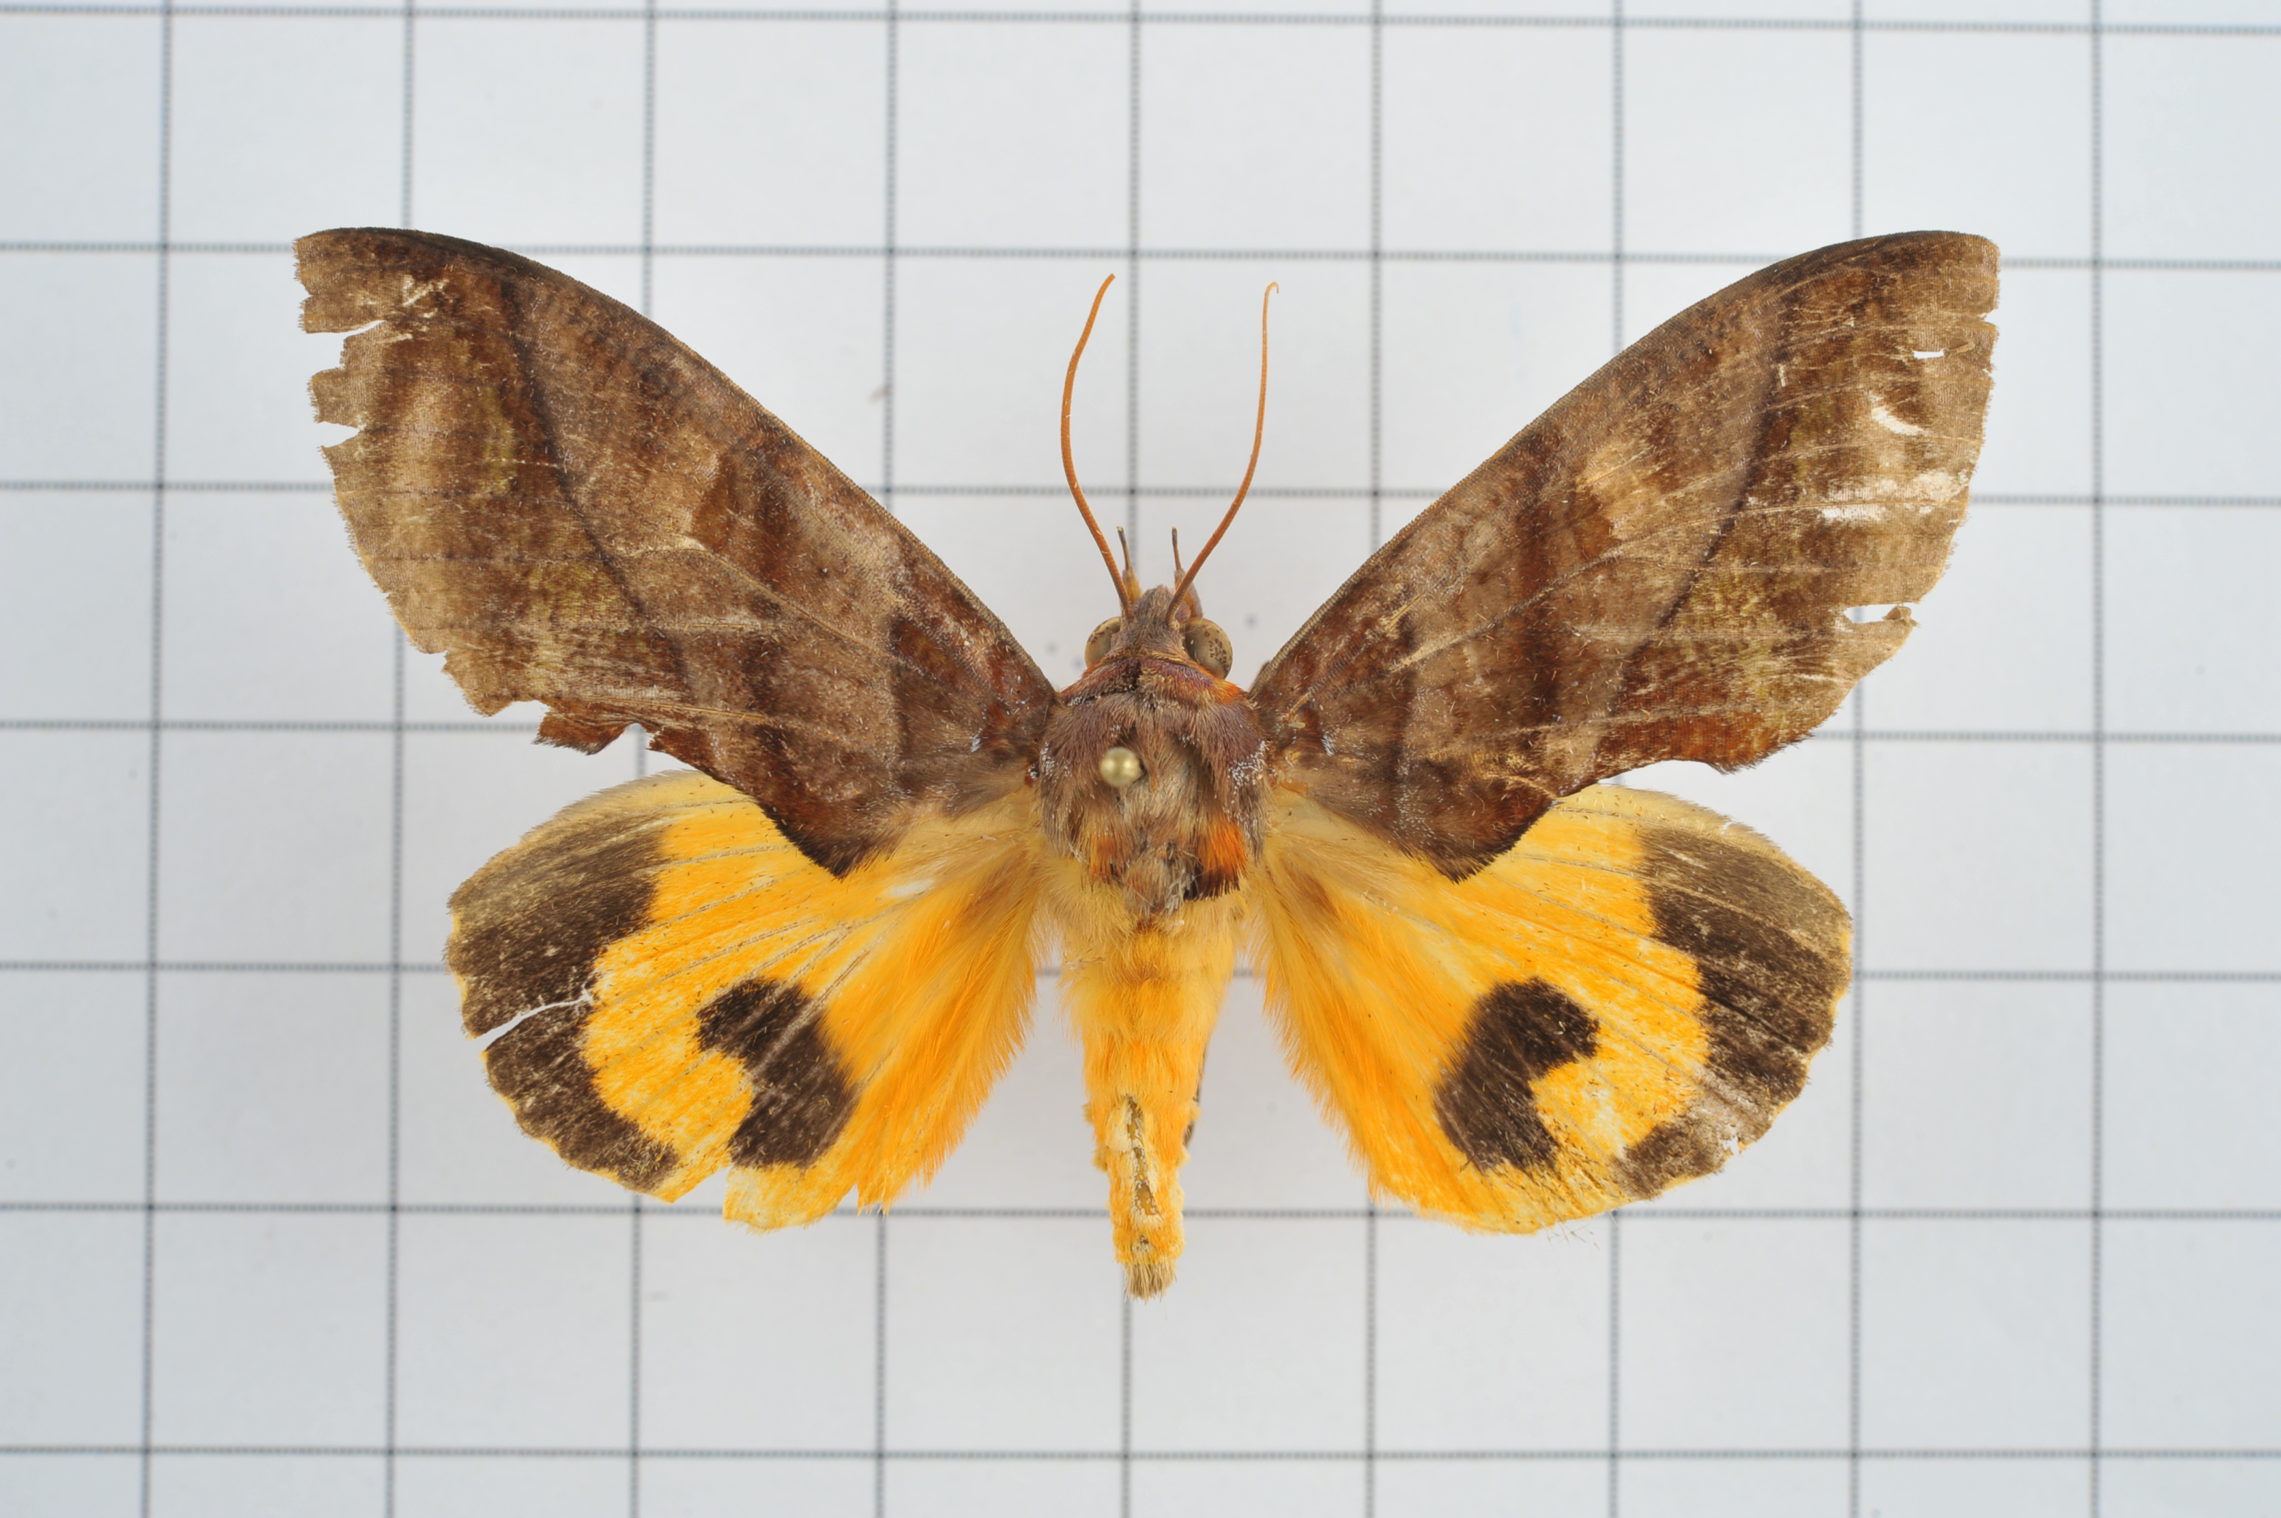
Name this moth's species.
Eudocima okurai
